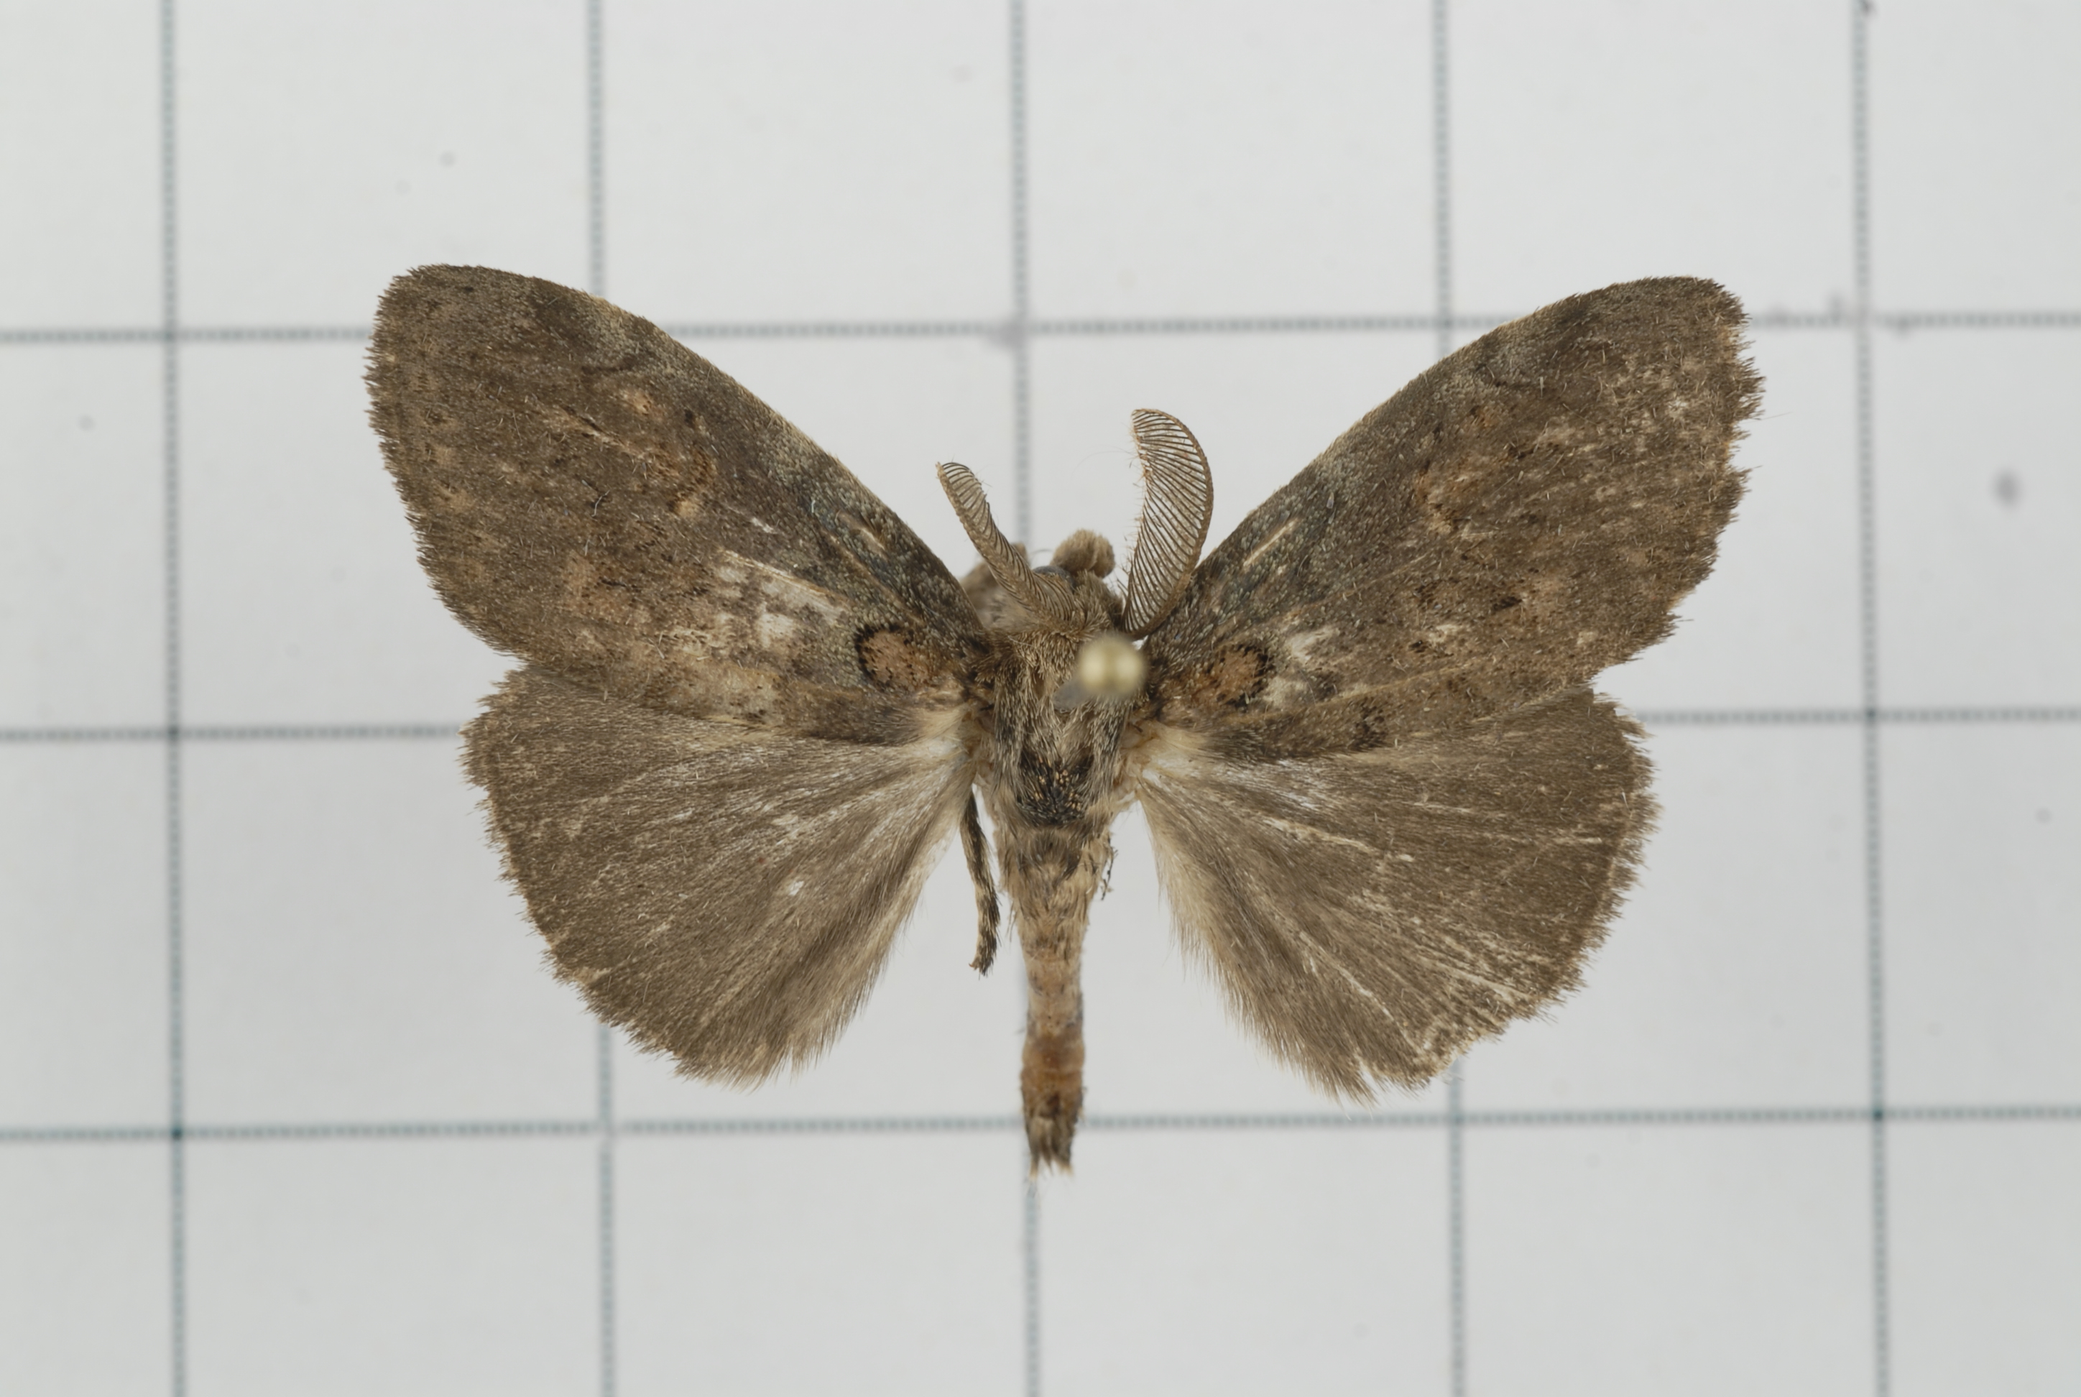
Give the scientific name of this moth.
Olene dudgeoni
